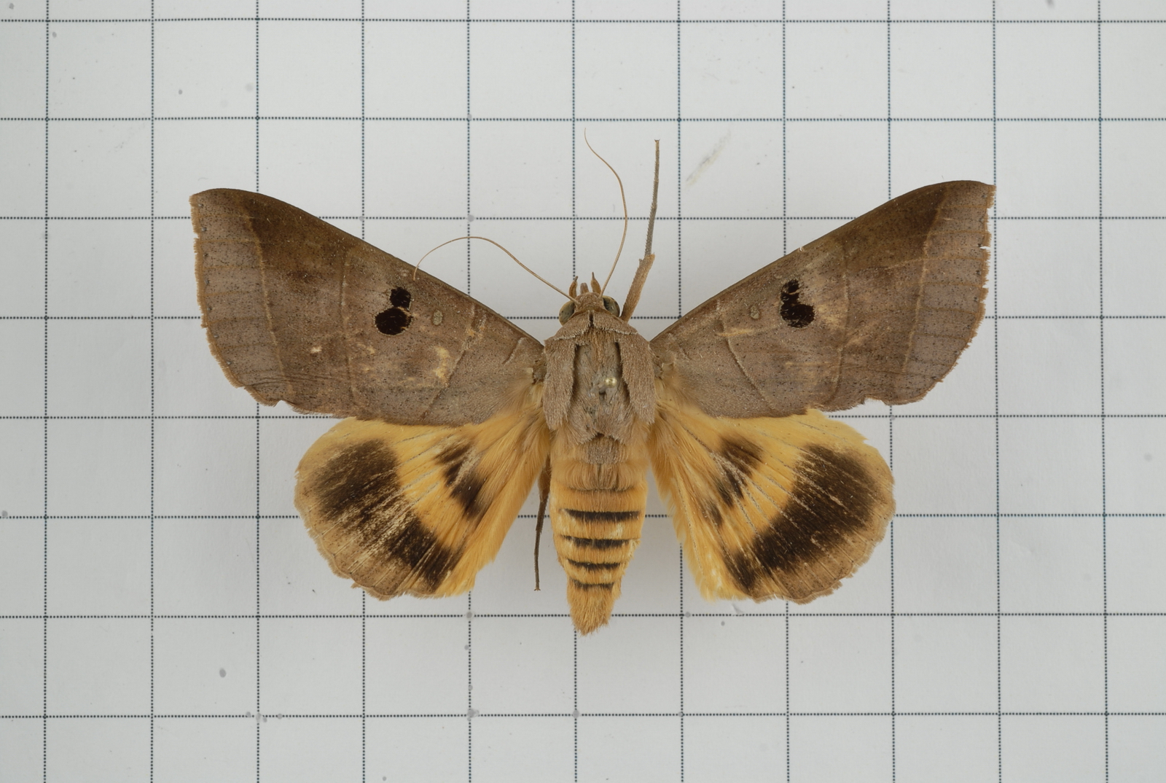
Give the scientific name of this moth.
Thyas coronata
